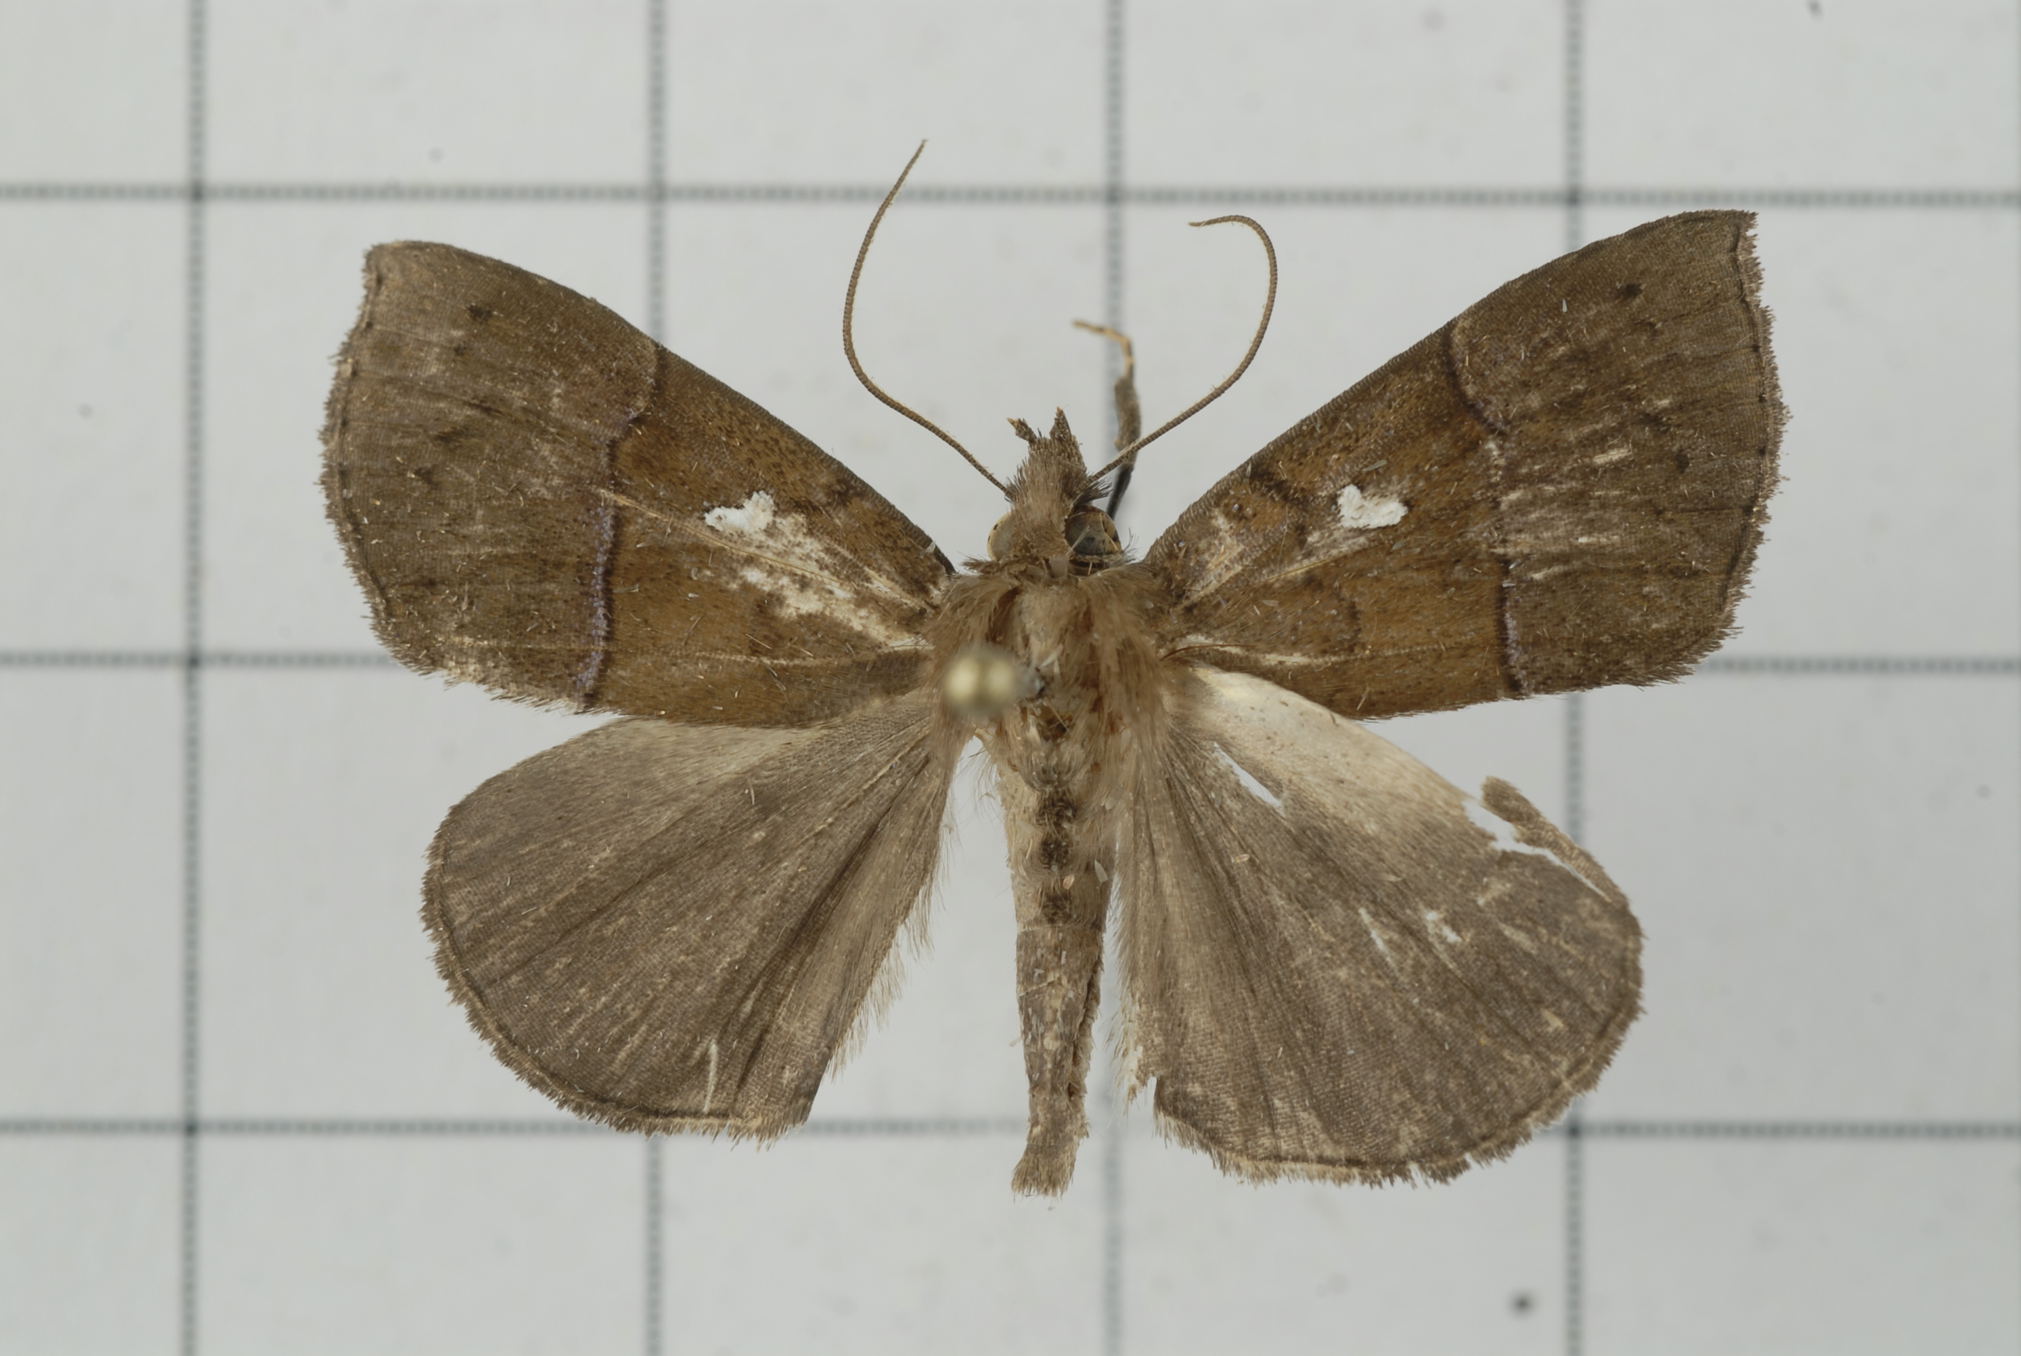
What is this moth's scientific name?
Hypena albopunctalis
